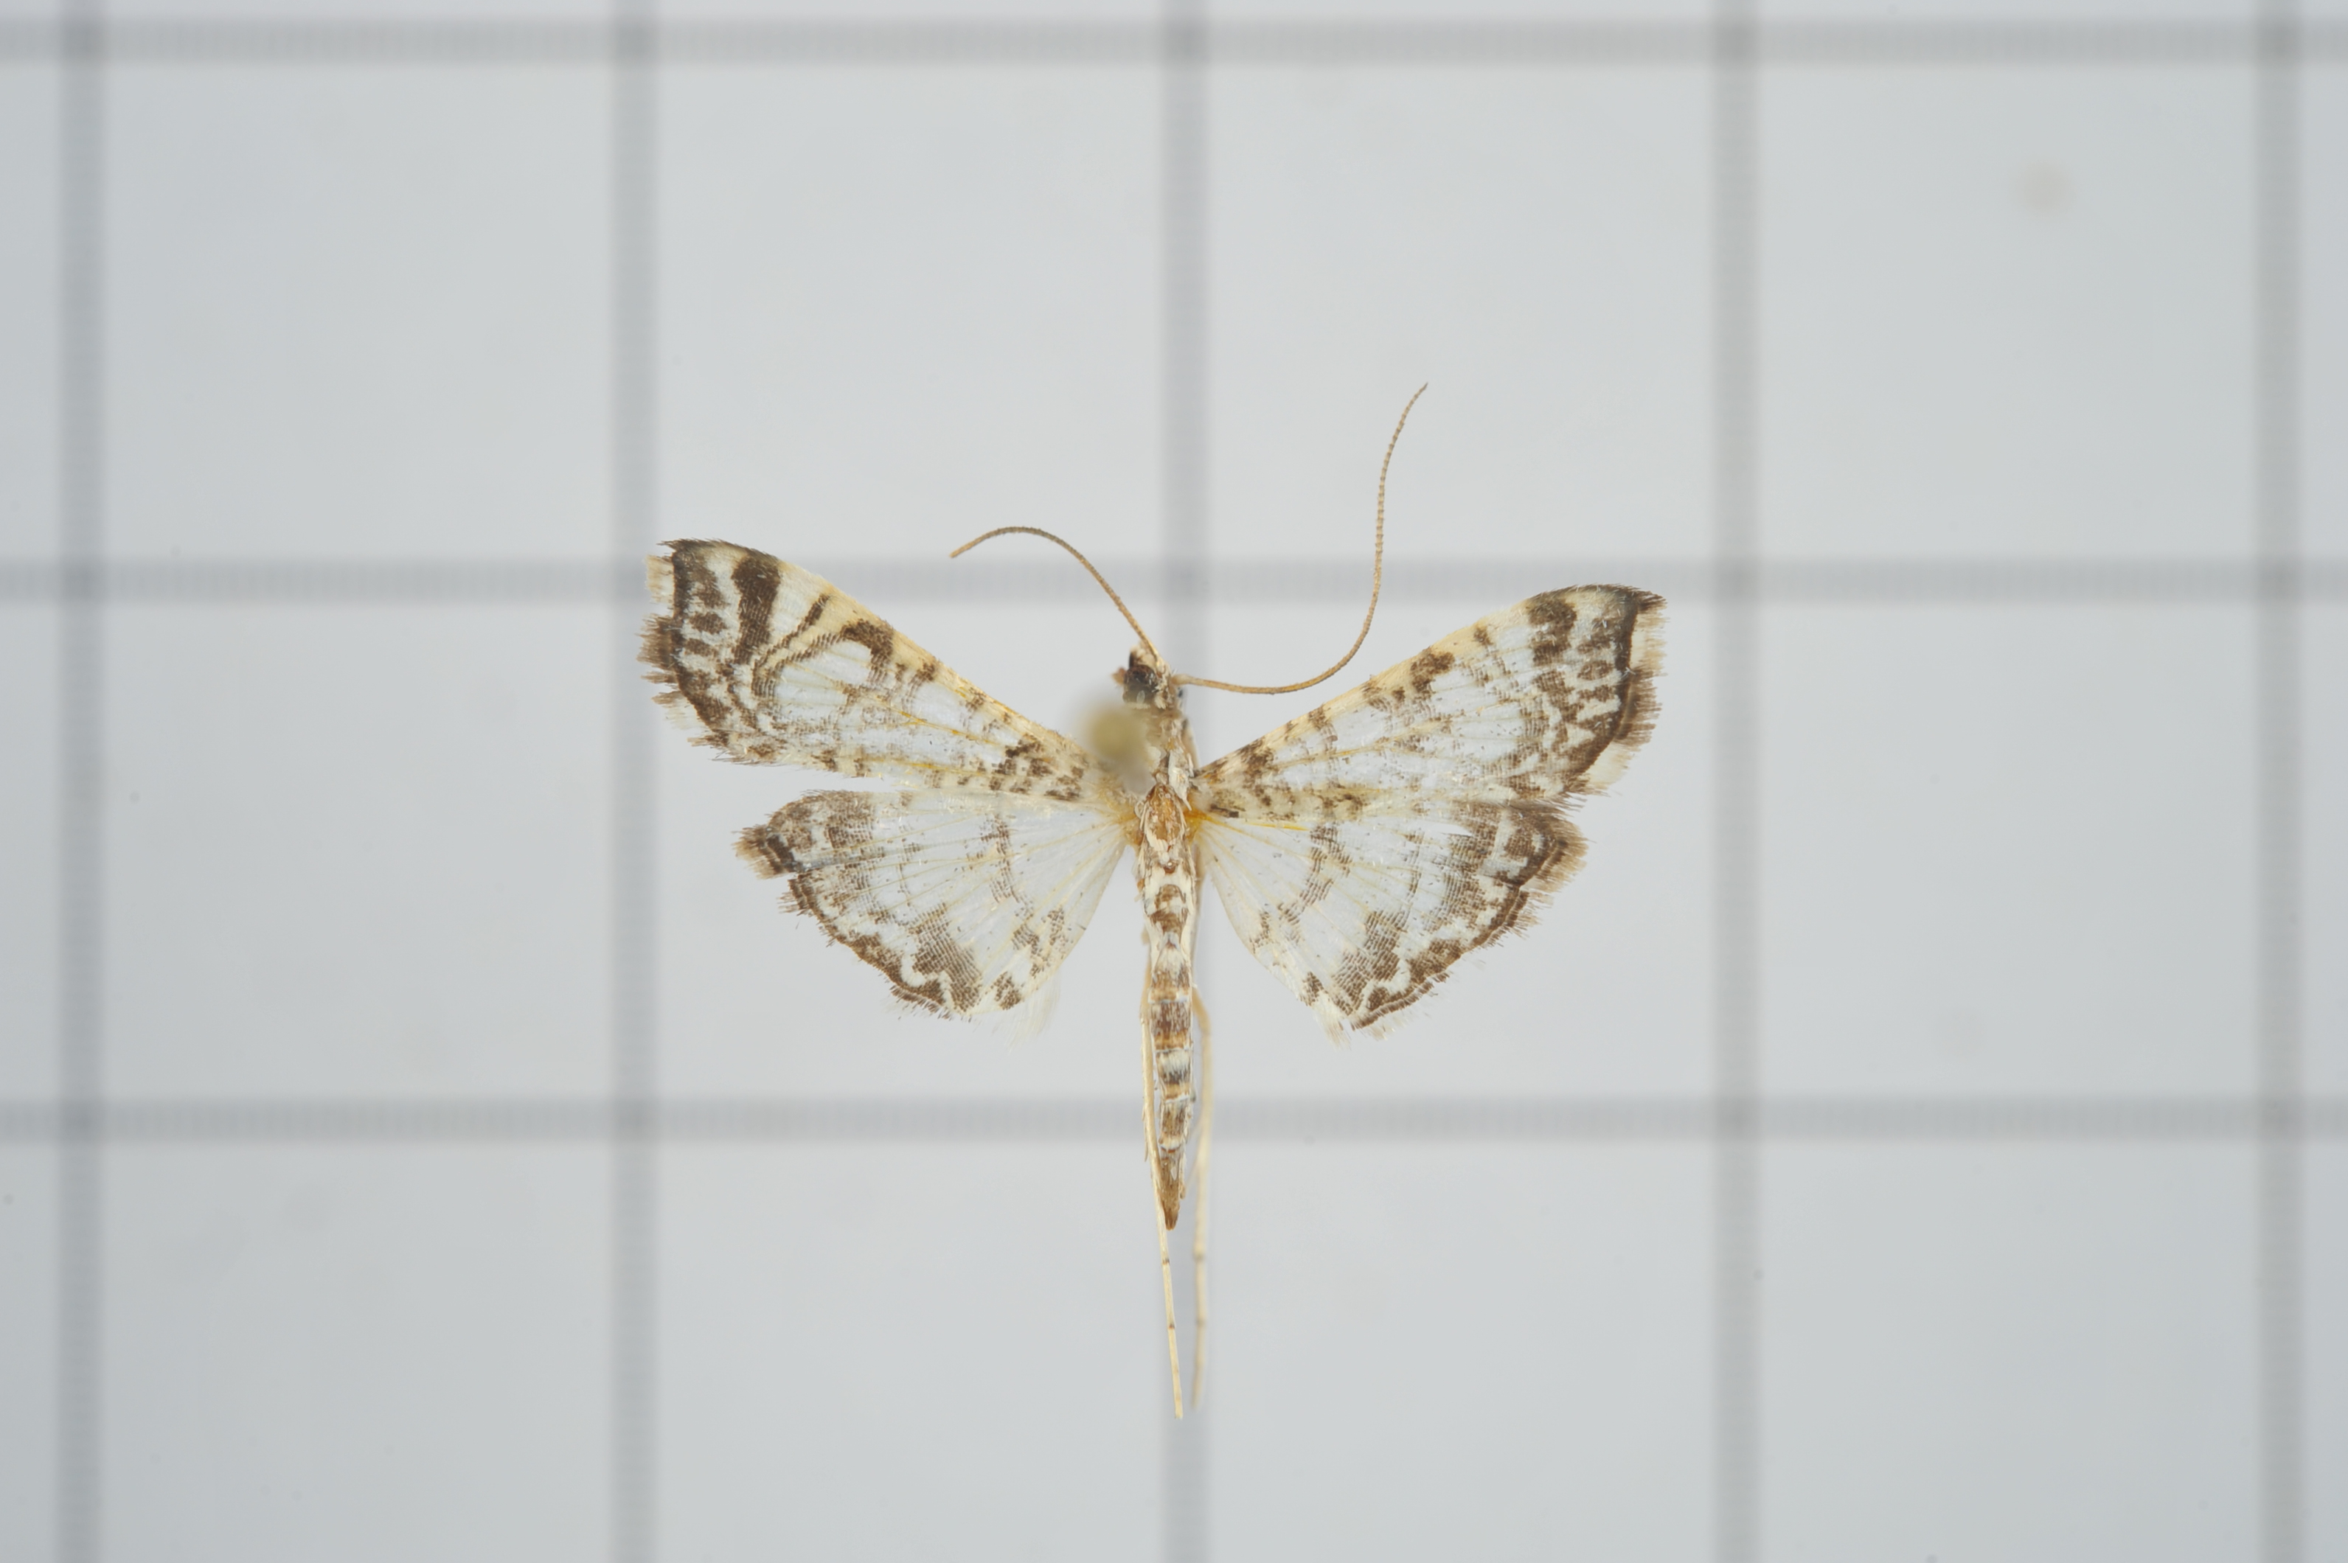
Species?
Chabulina onychinalis
